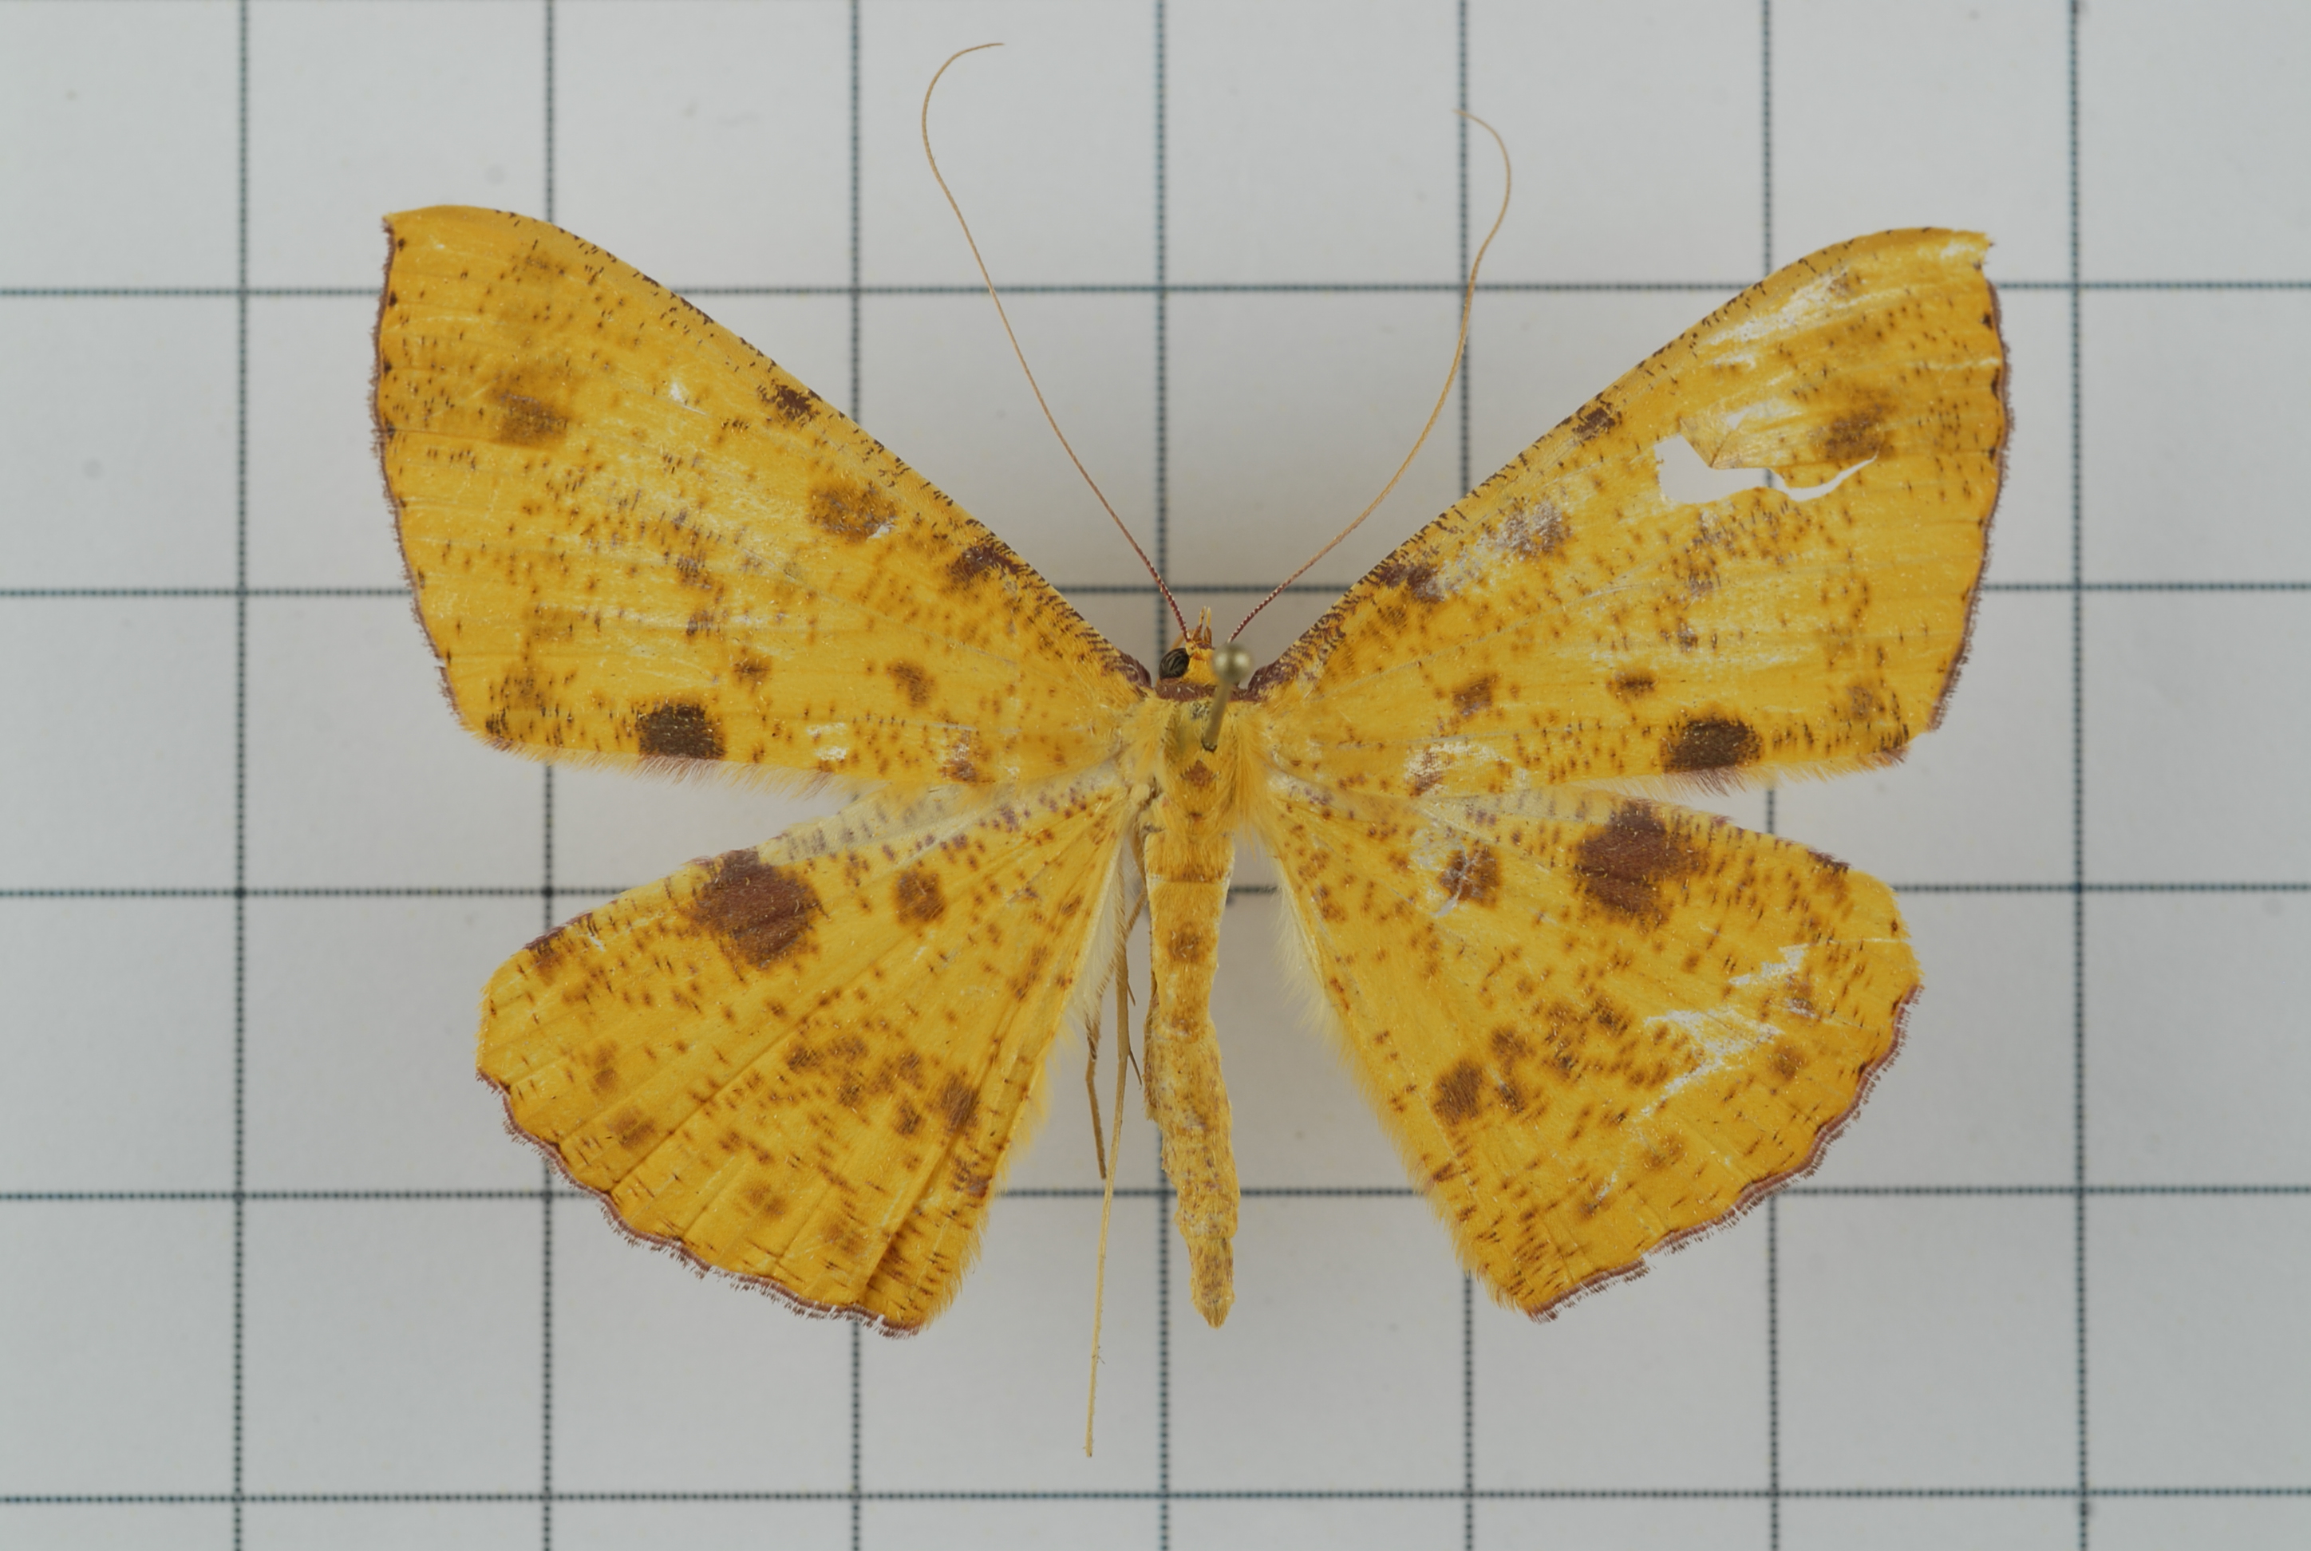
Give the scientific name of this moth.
Eumelea ludovicata ludovicata
